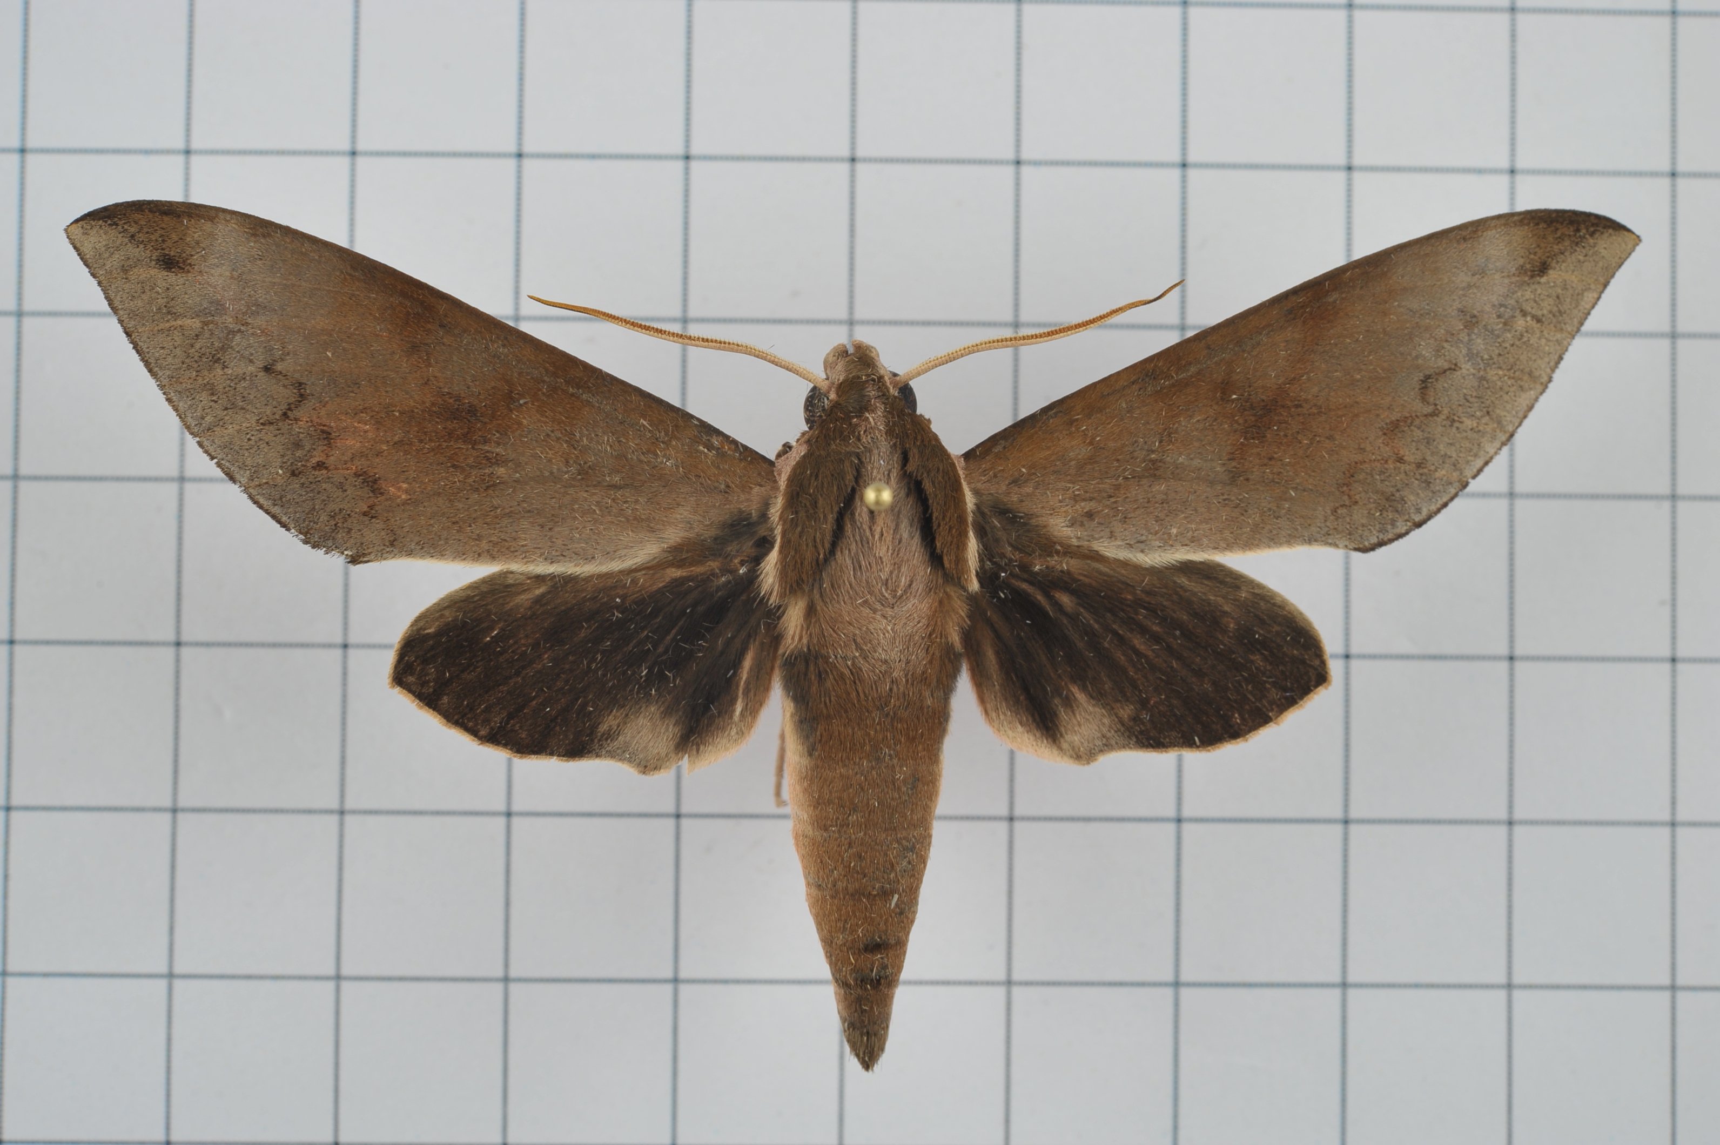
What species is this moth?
Acosmerycoides harterti
